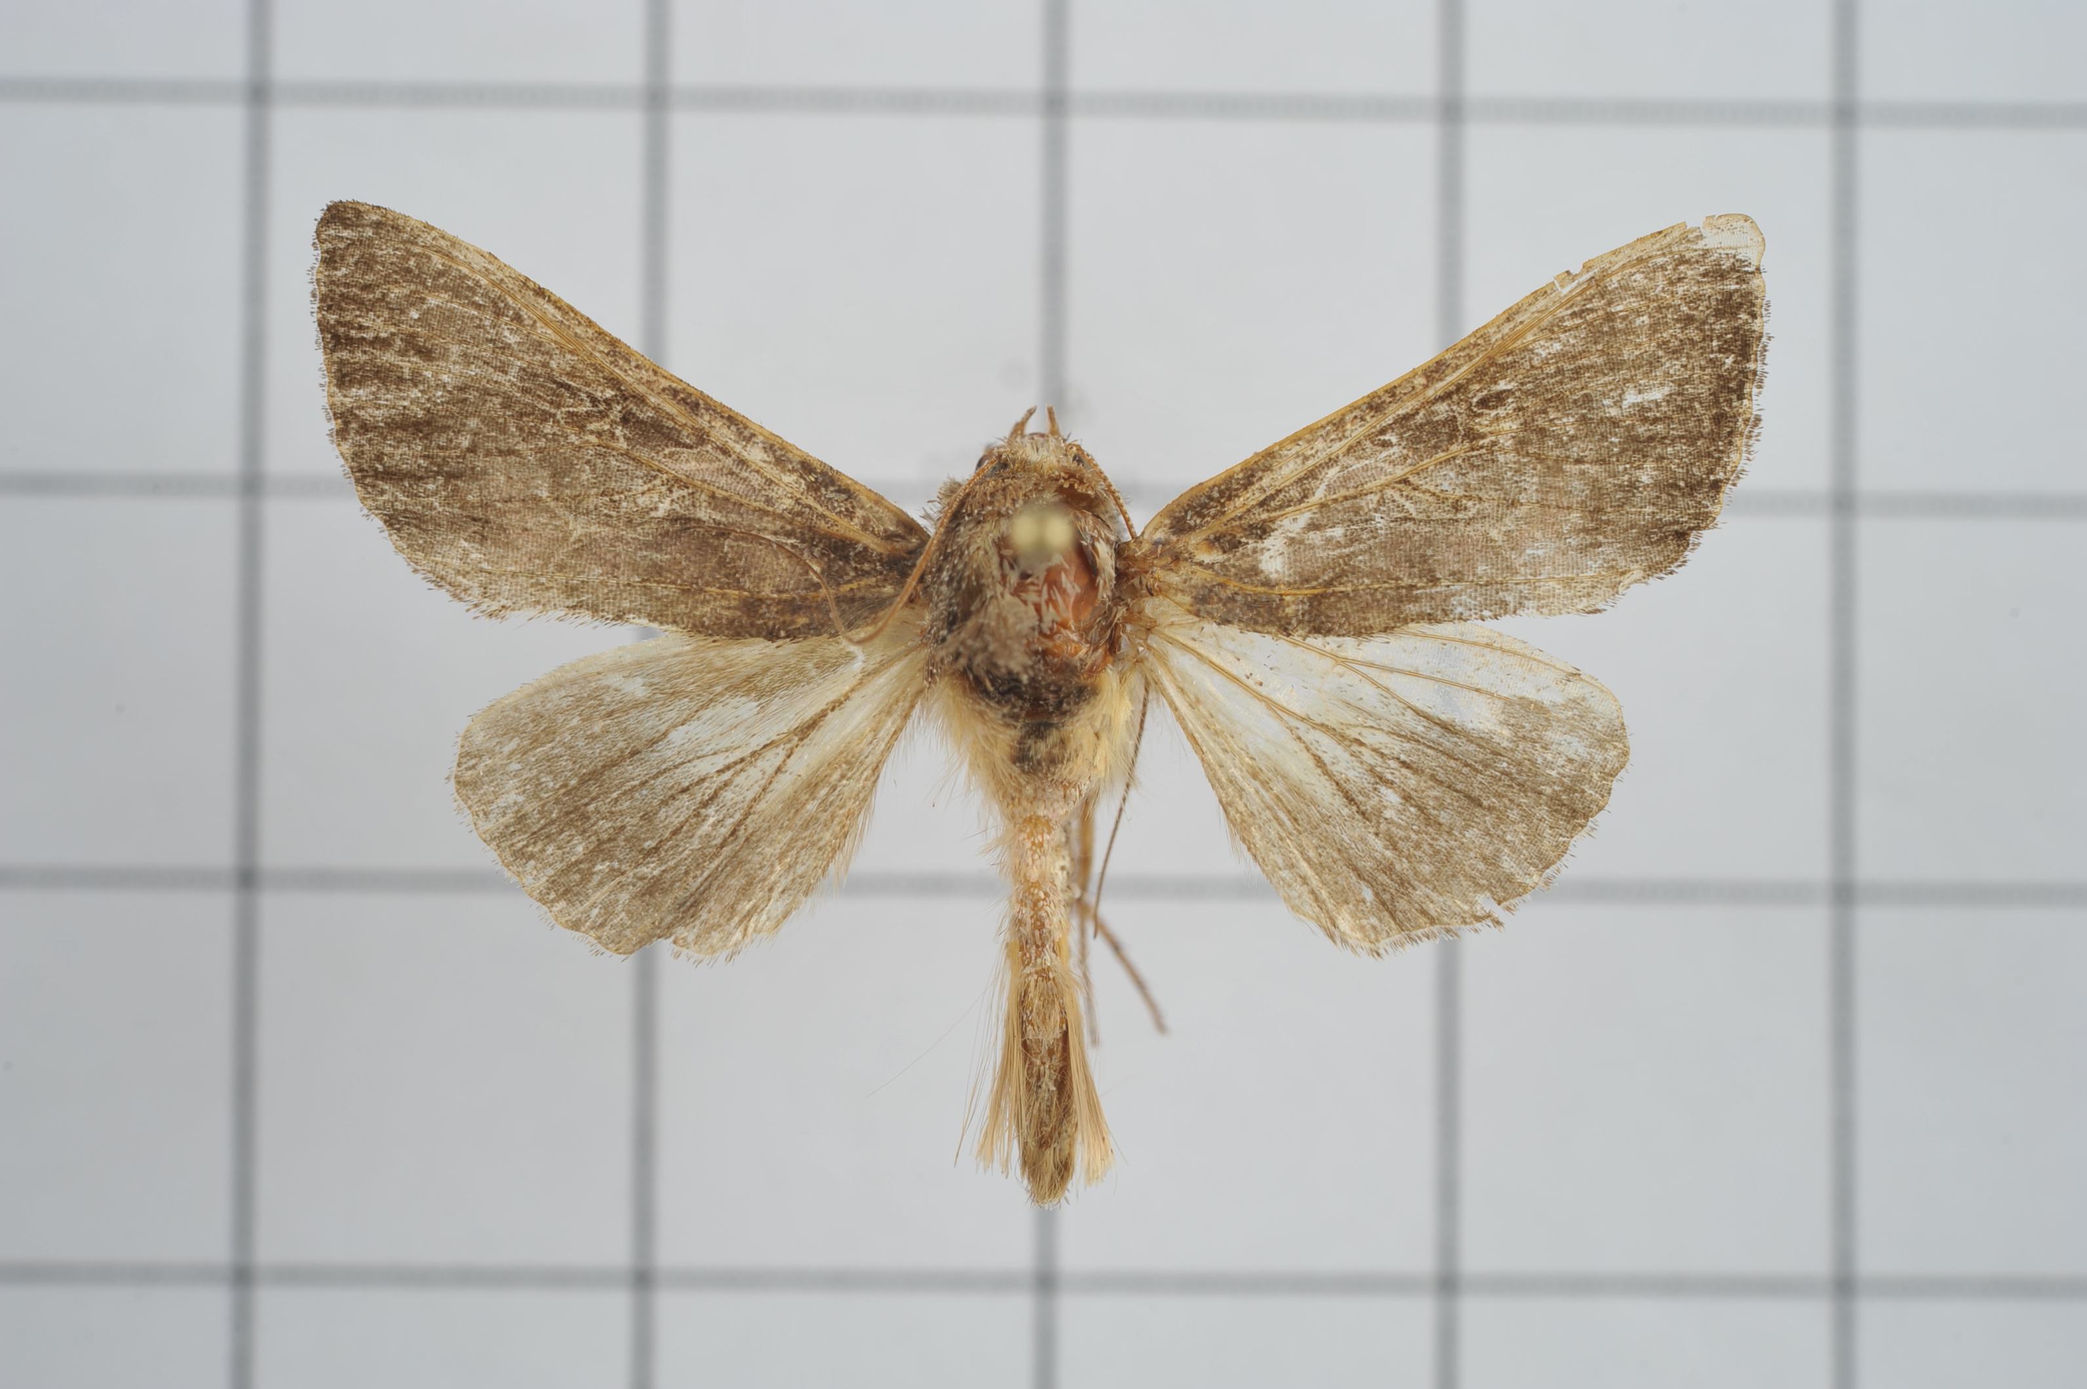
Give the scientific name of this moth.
Chrysodeixis heberachis
